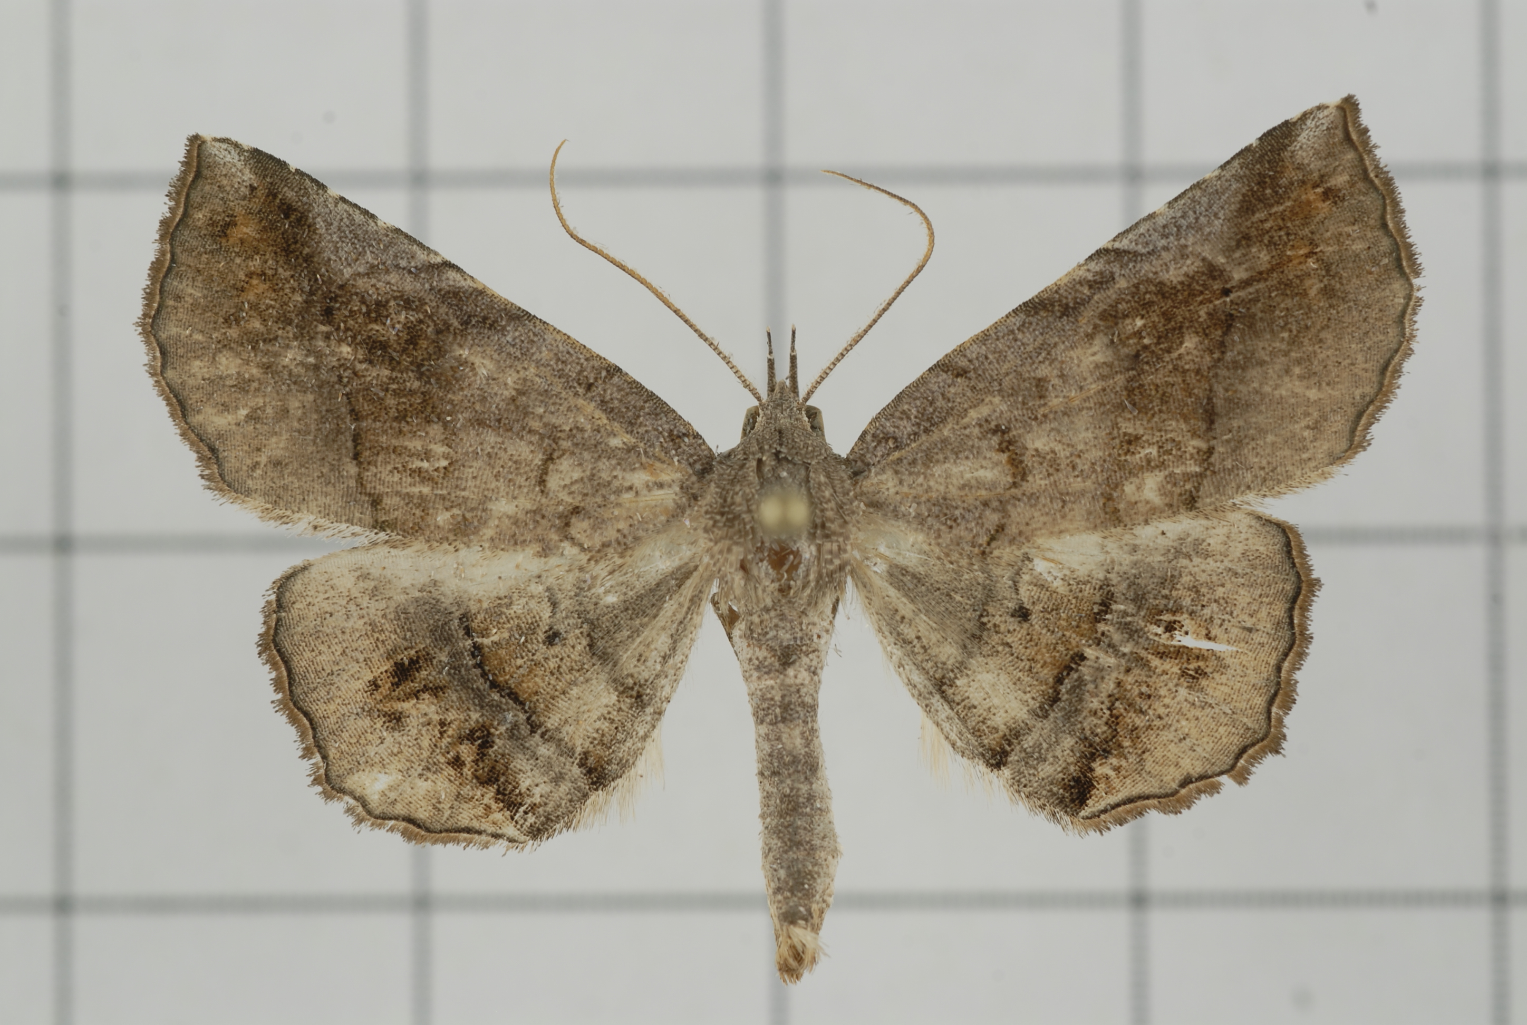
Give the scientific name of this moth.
Pangrapta plumbilineata
